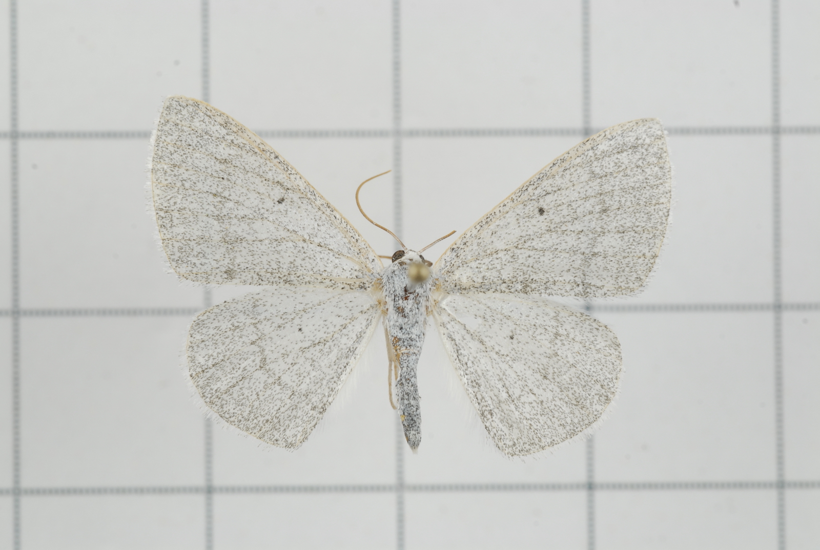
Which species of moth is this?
Lomographa margarita
